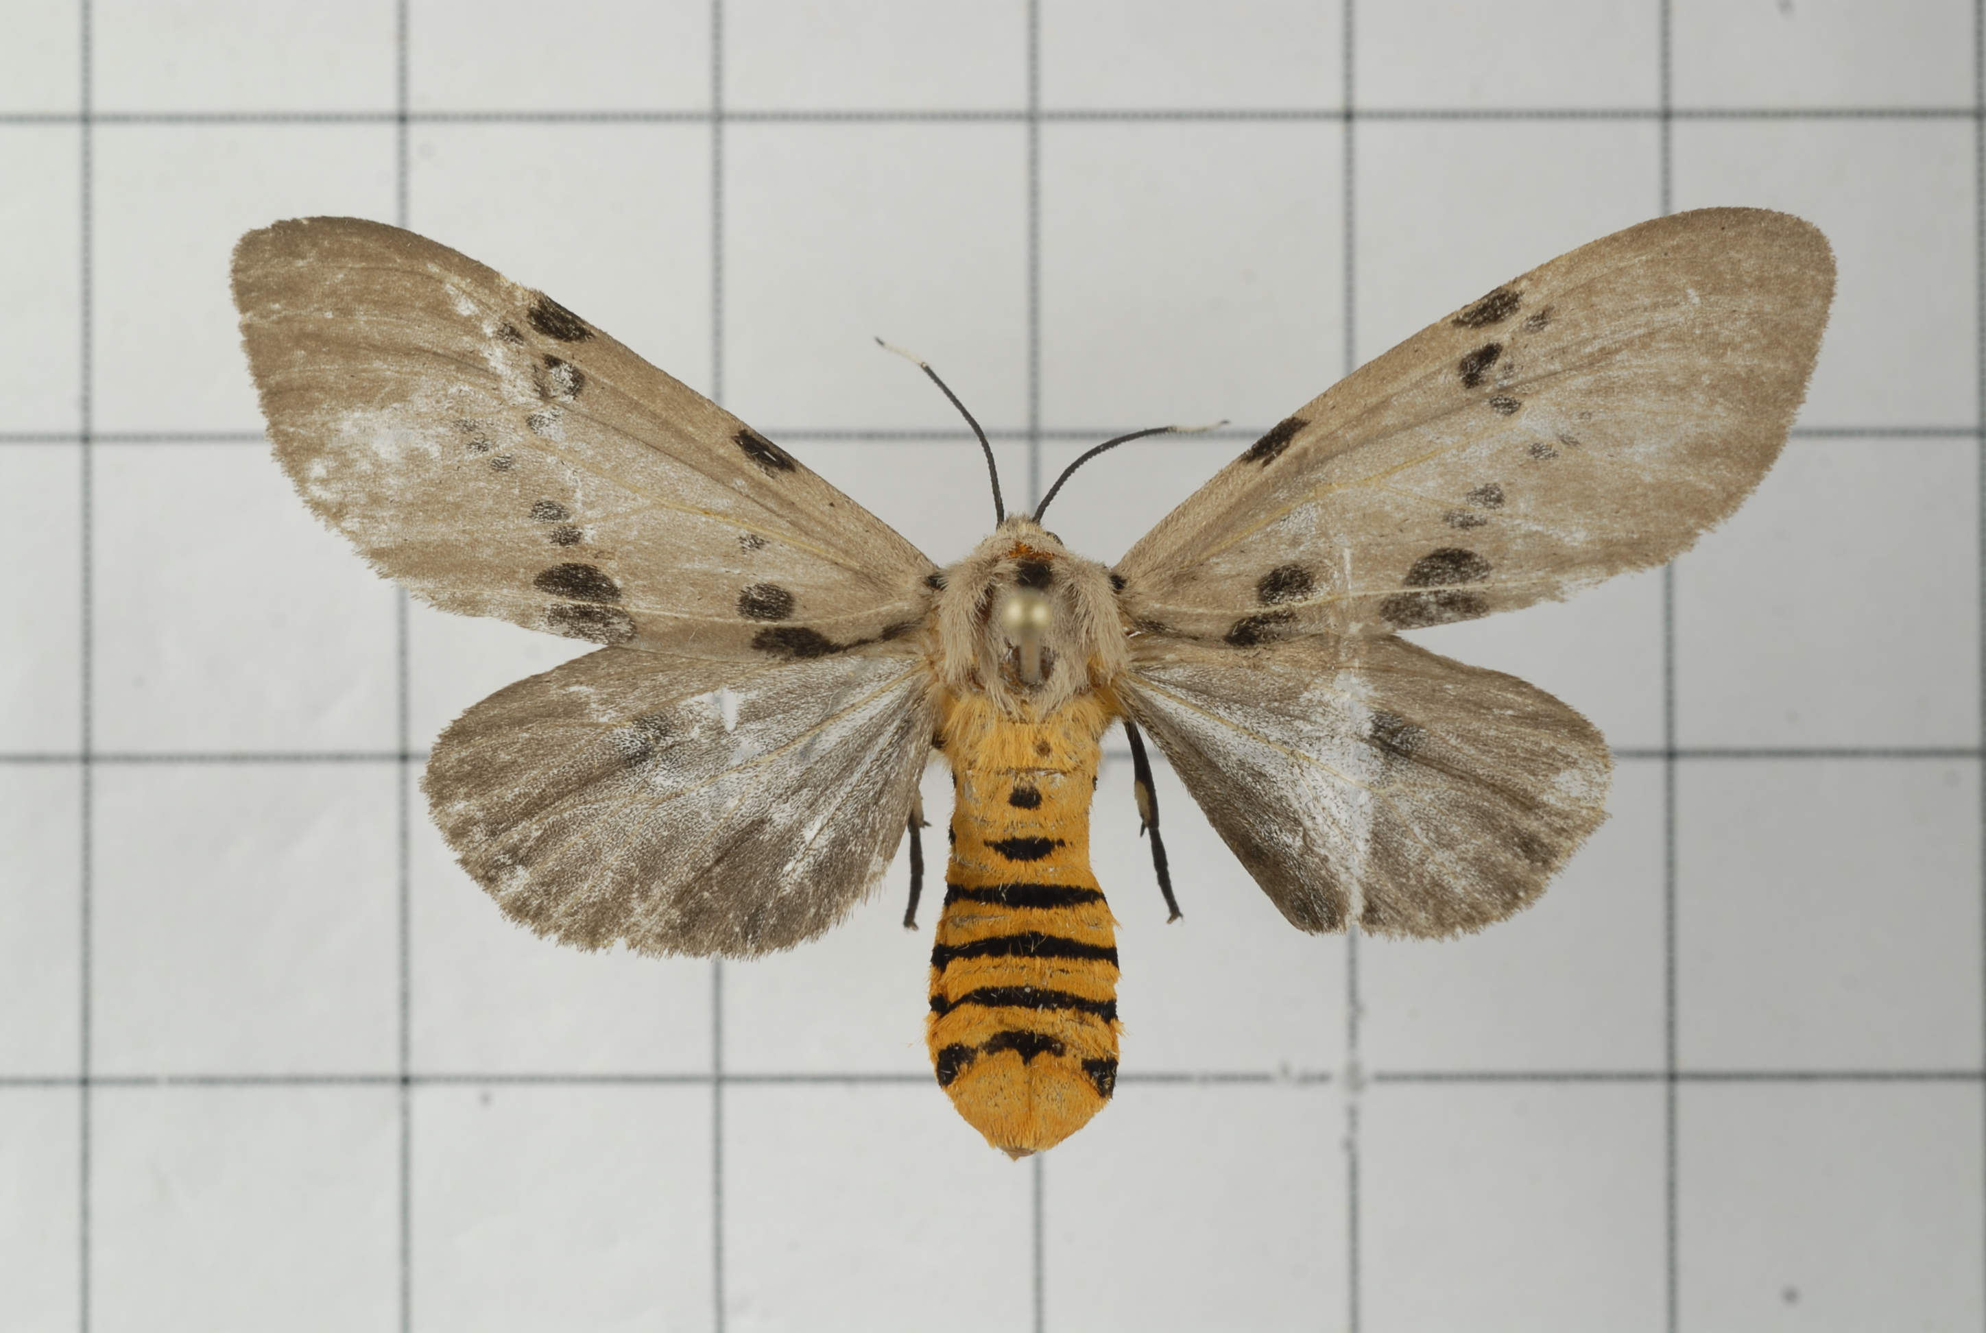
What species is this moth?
Amsactoides solitaria
